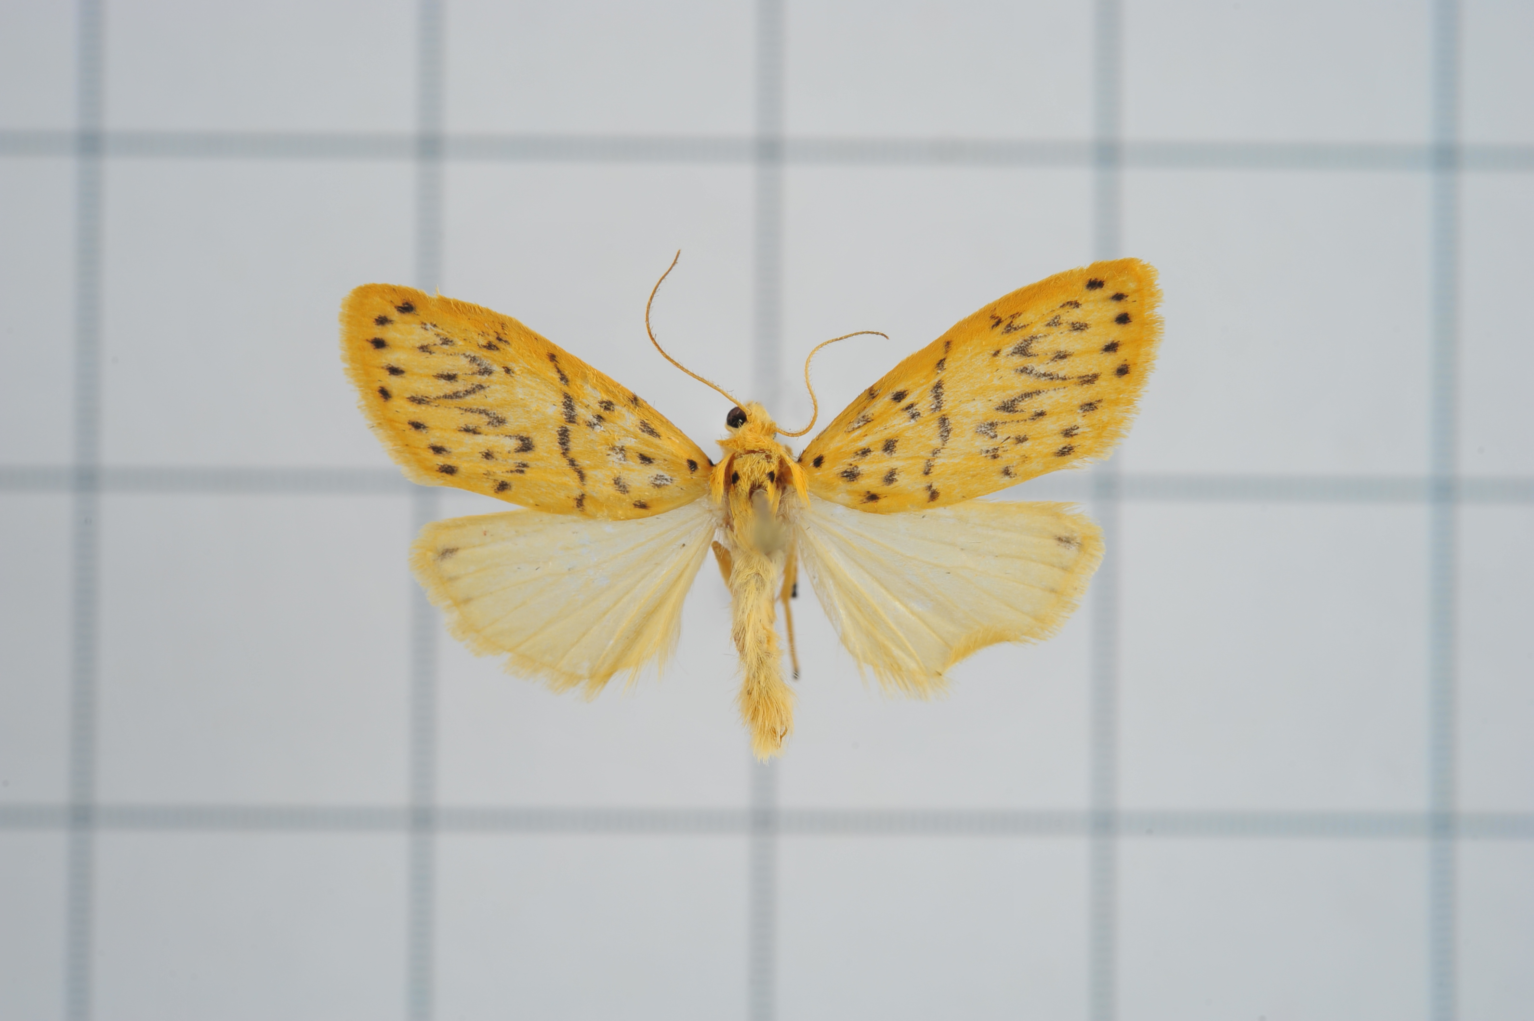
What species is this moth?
Huangilene kutzscheri
